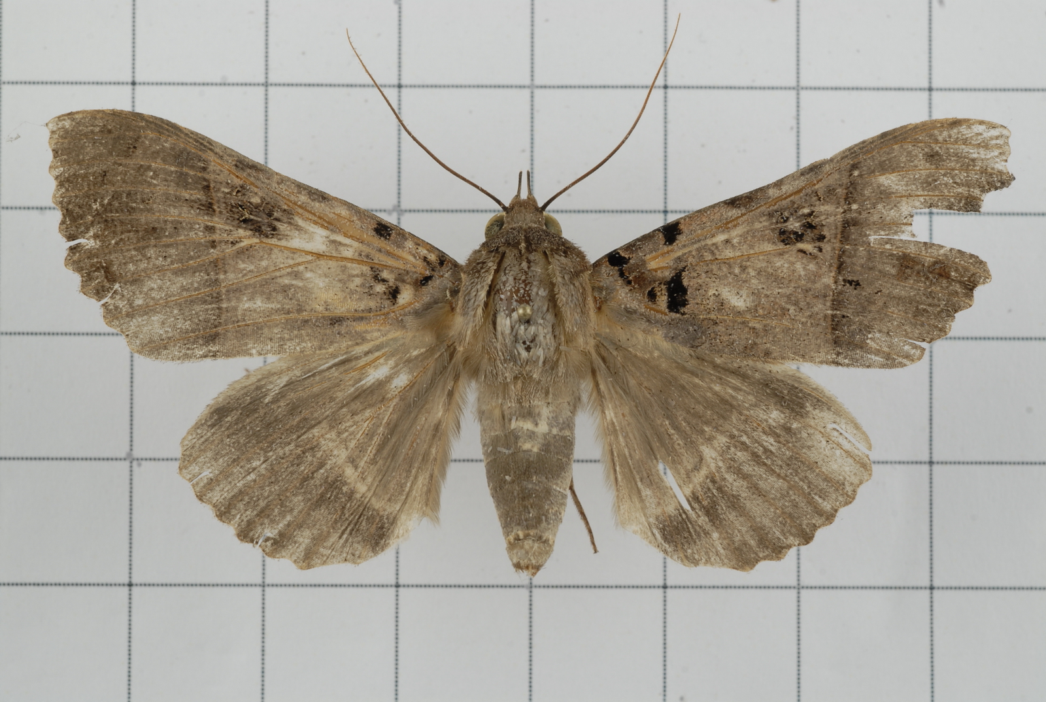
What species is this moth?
Serrodes campana
